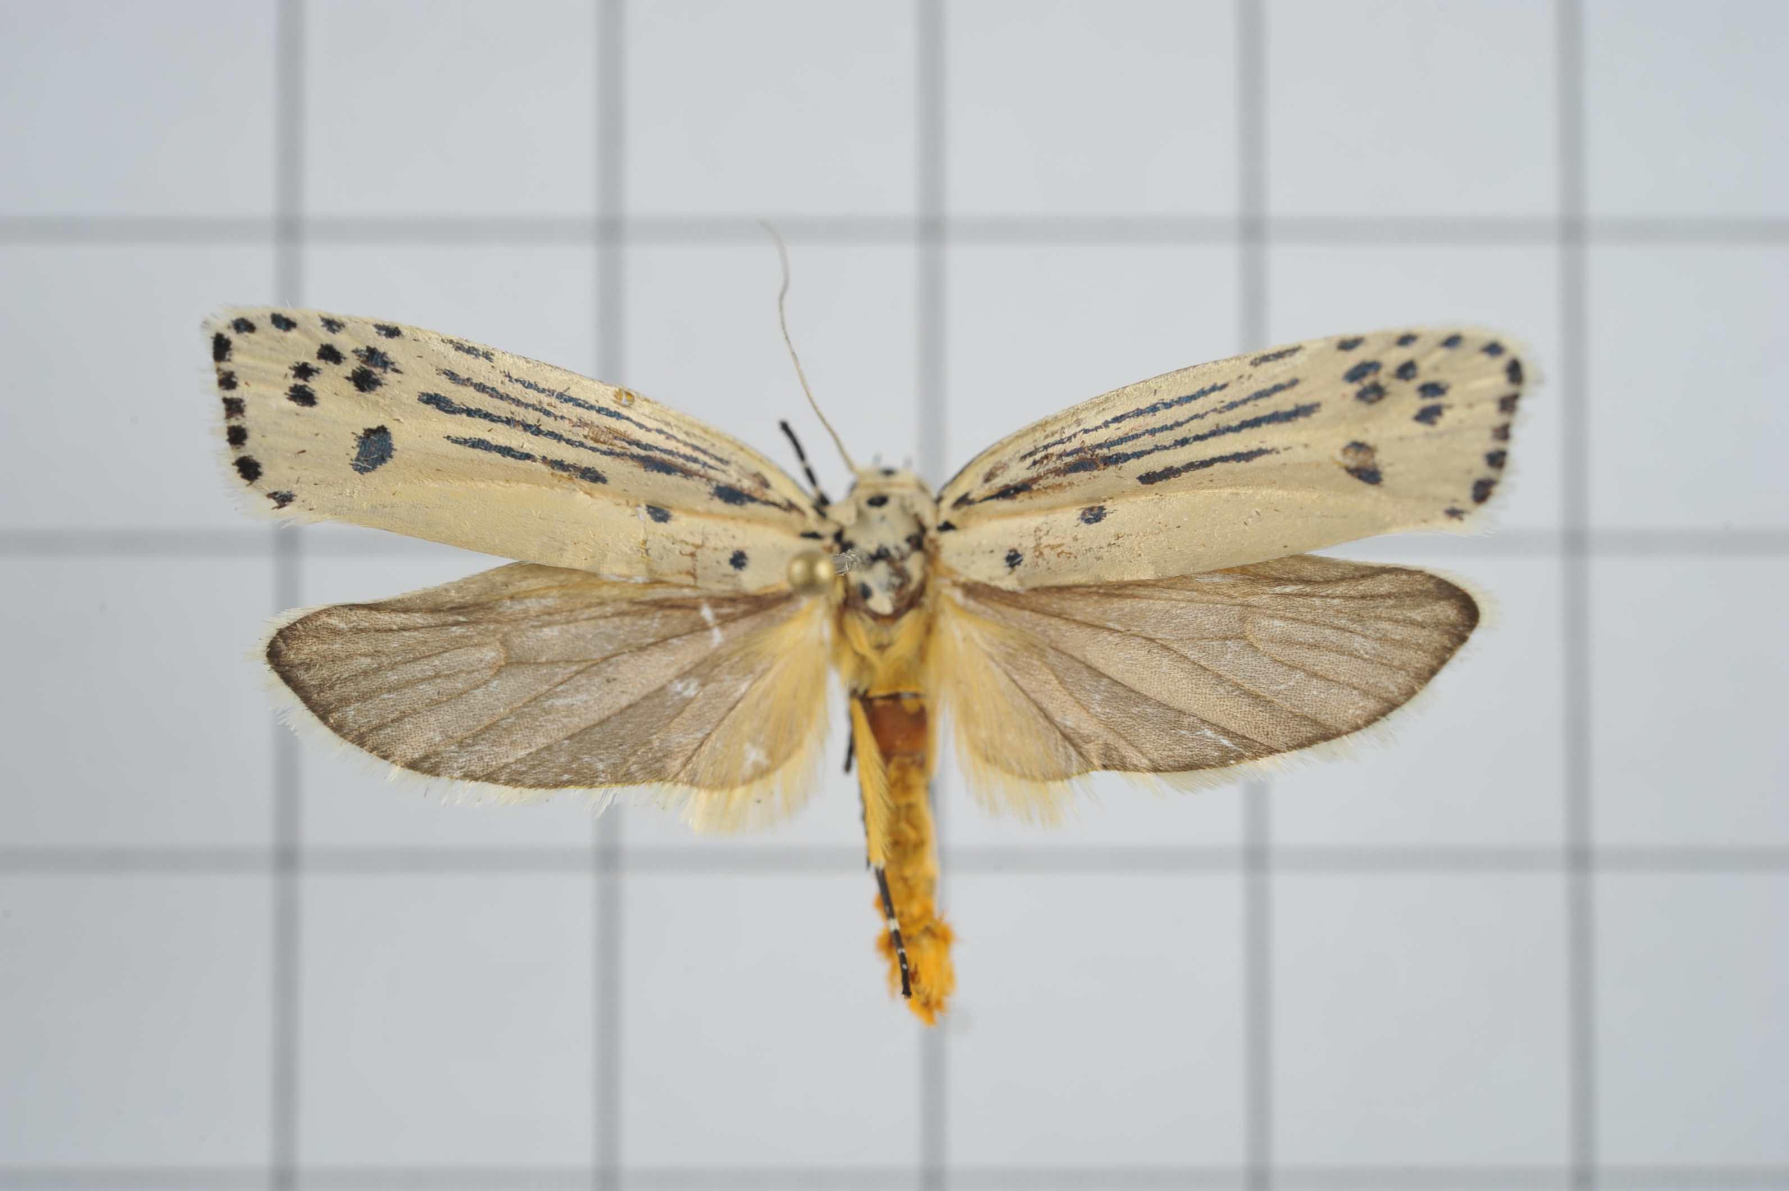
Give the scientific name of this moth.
Ethmia lineatonotella
